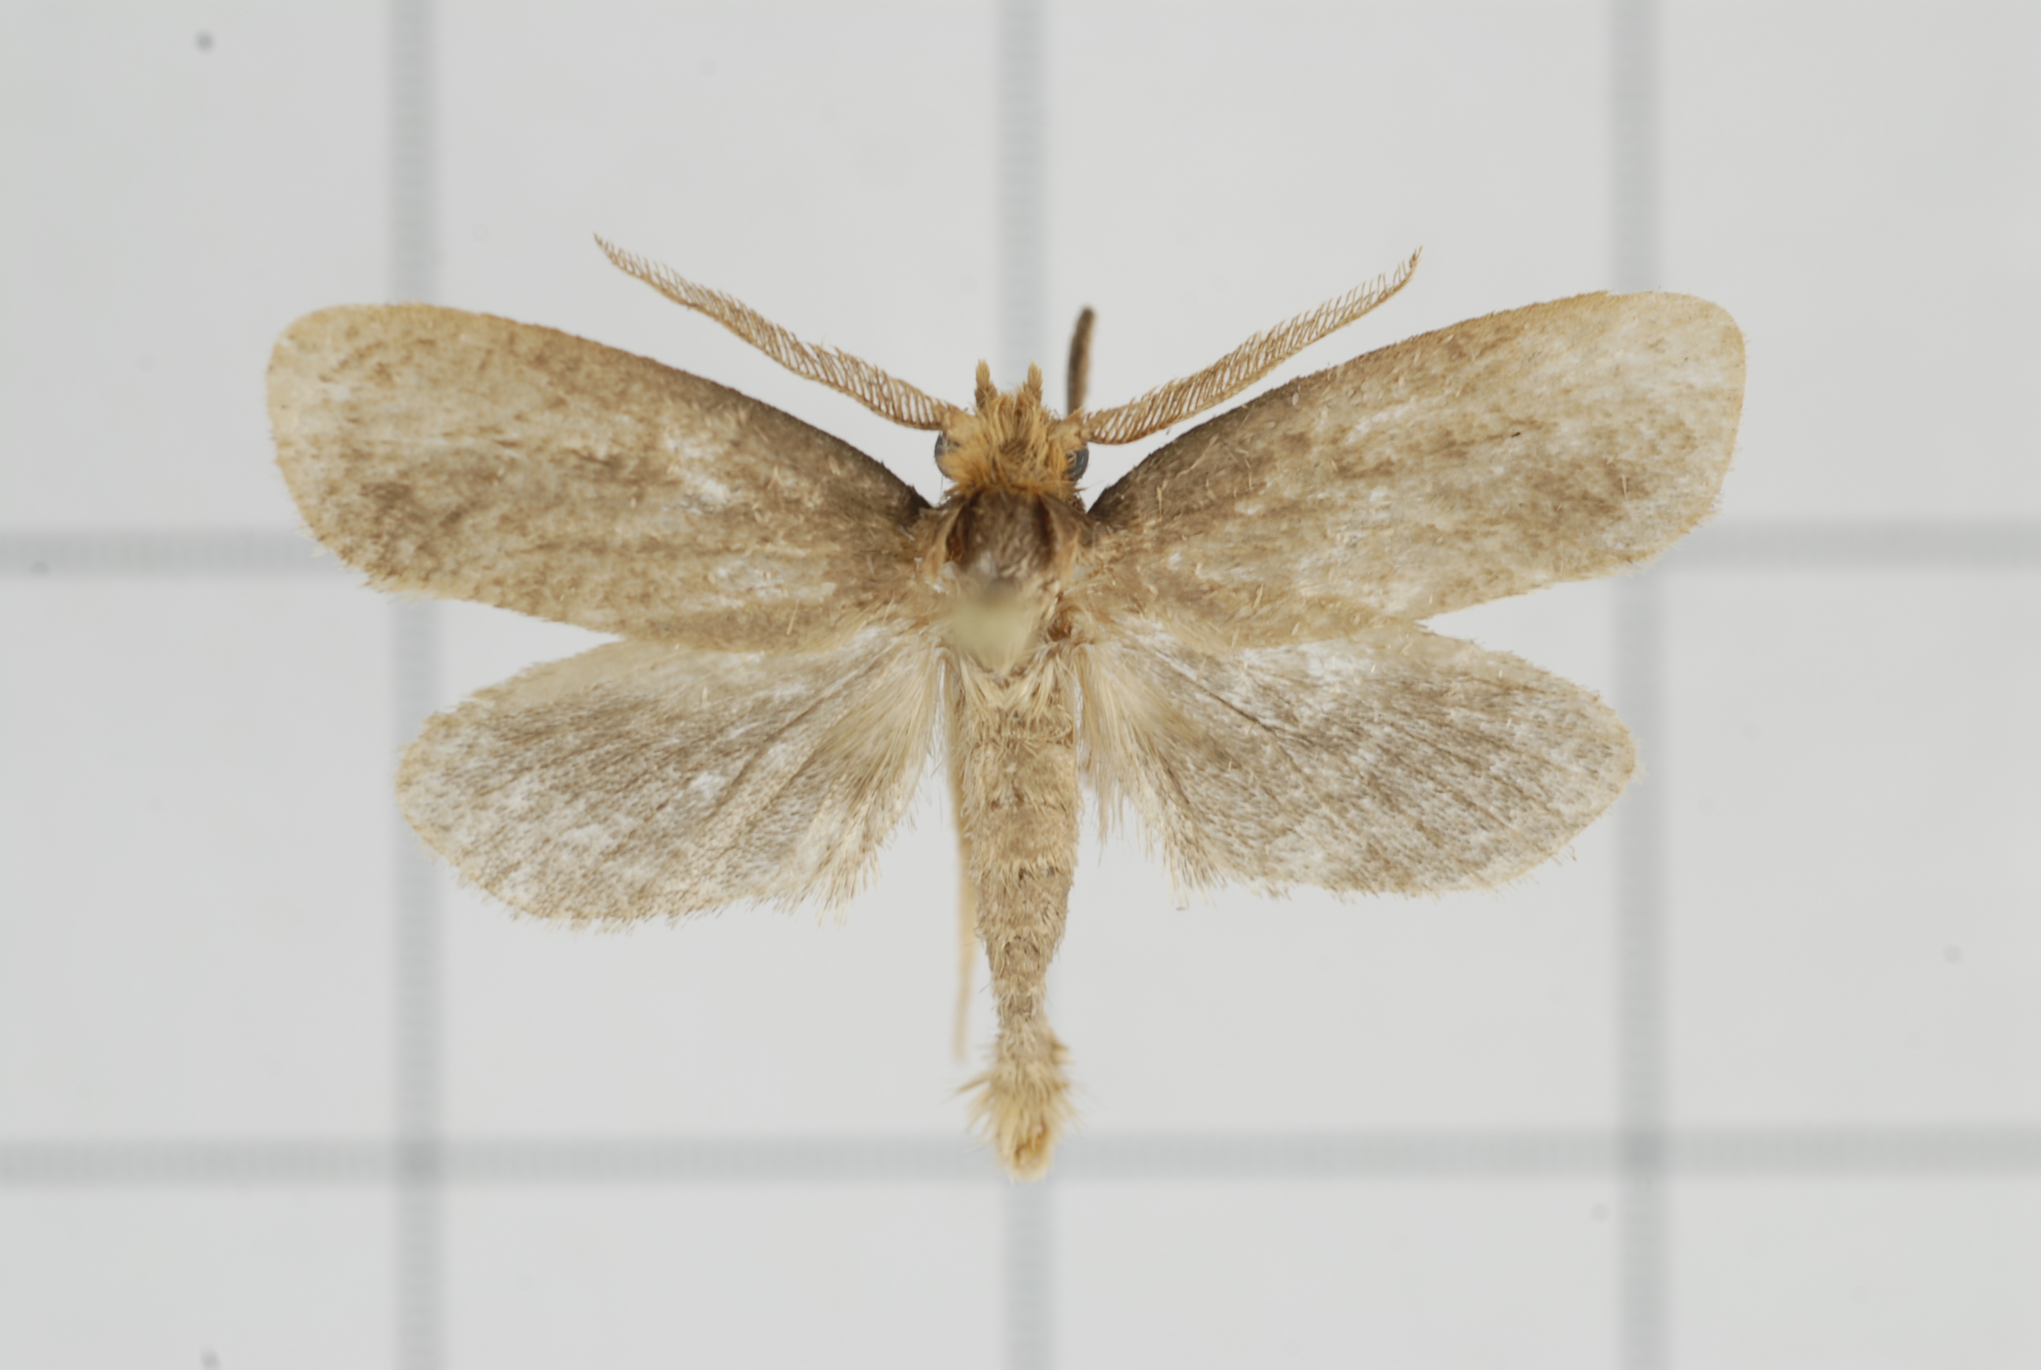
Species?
Compsoctena pinguis
